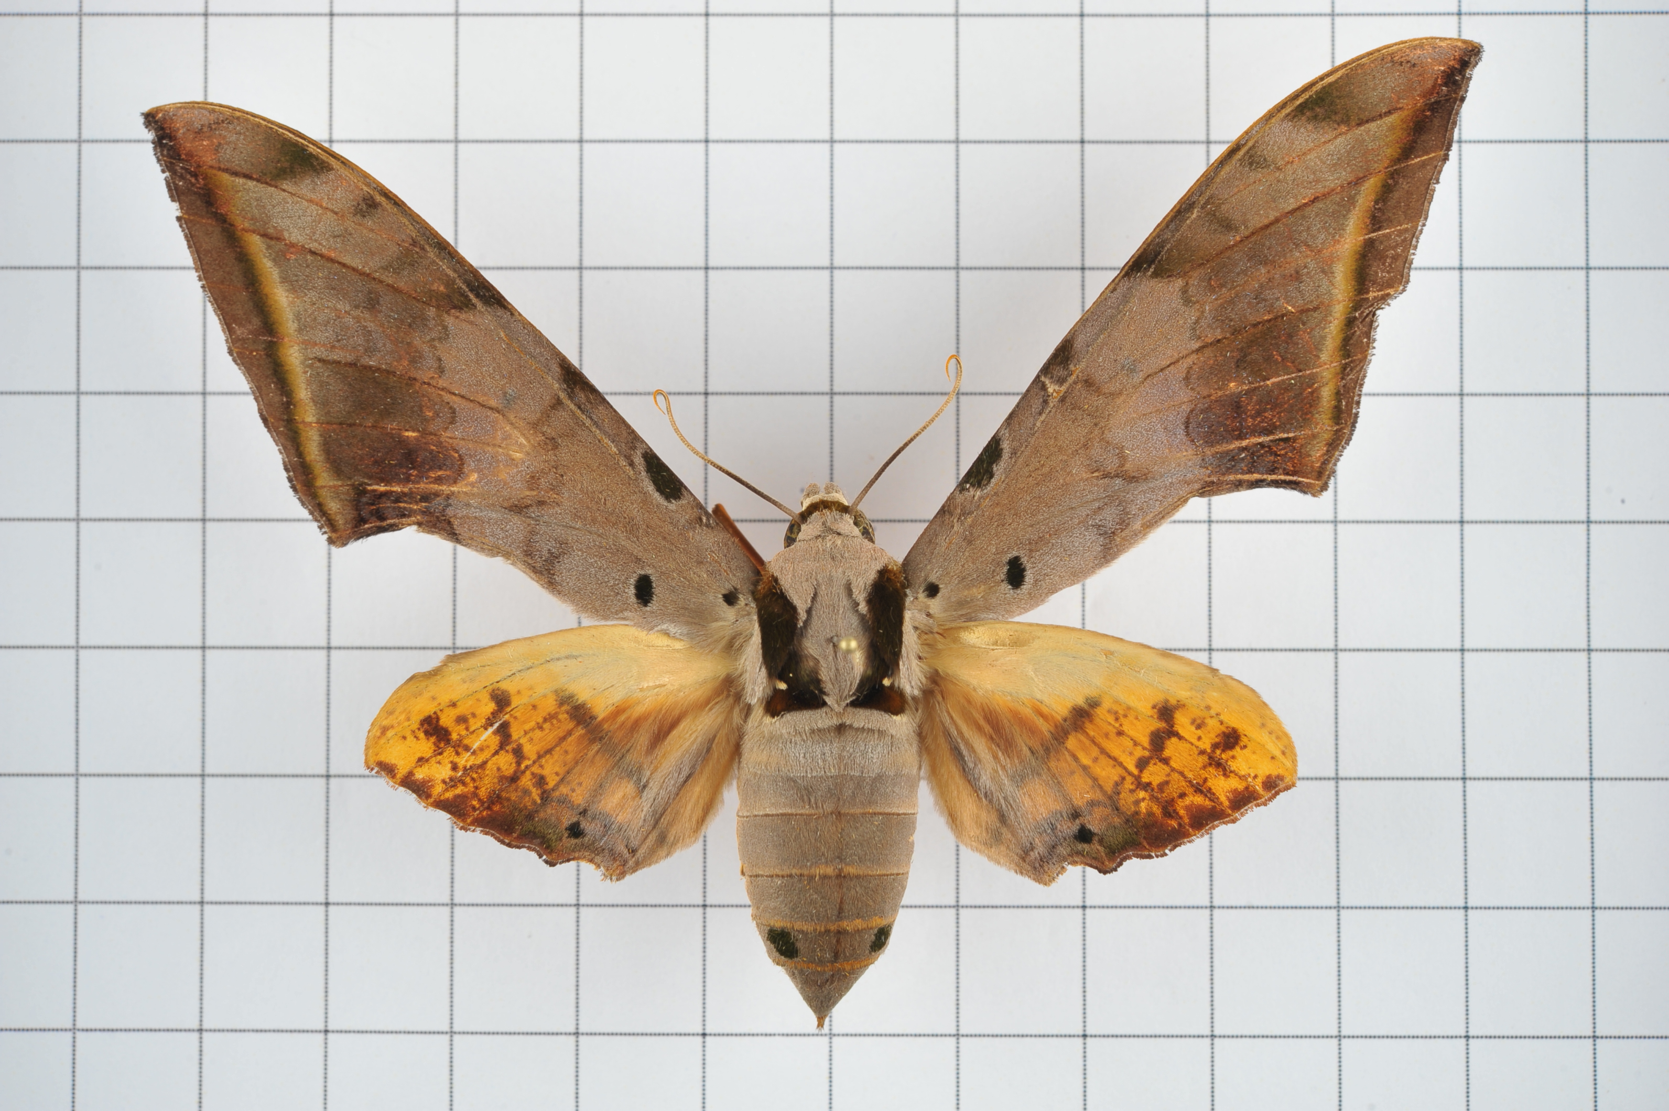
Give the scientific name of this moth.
Ambulyx sericeipennis
